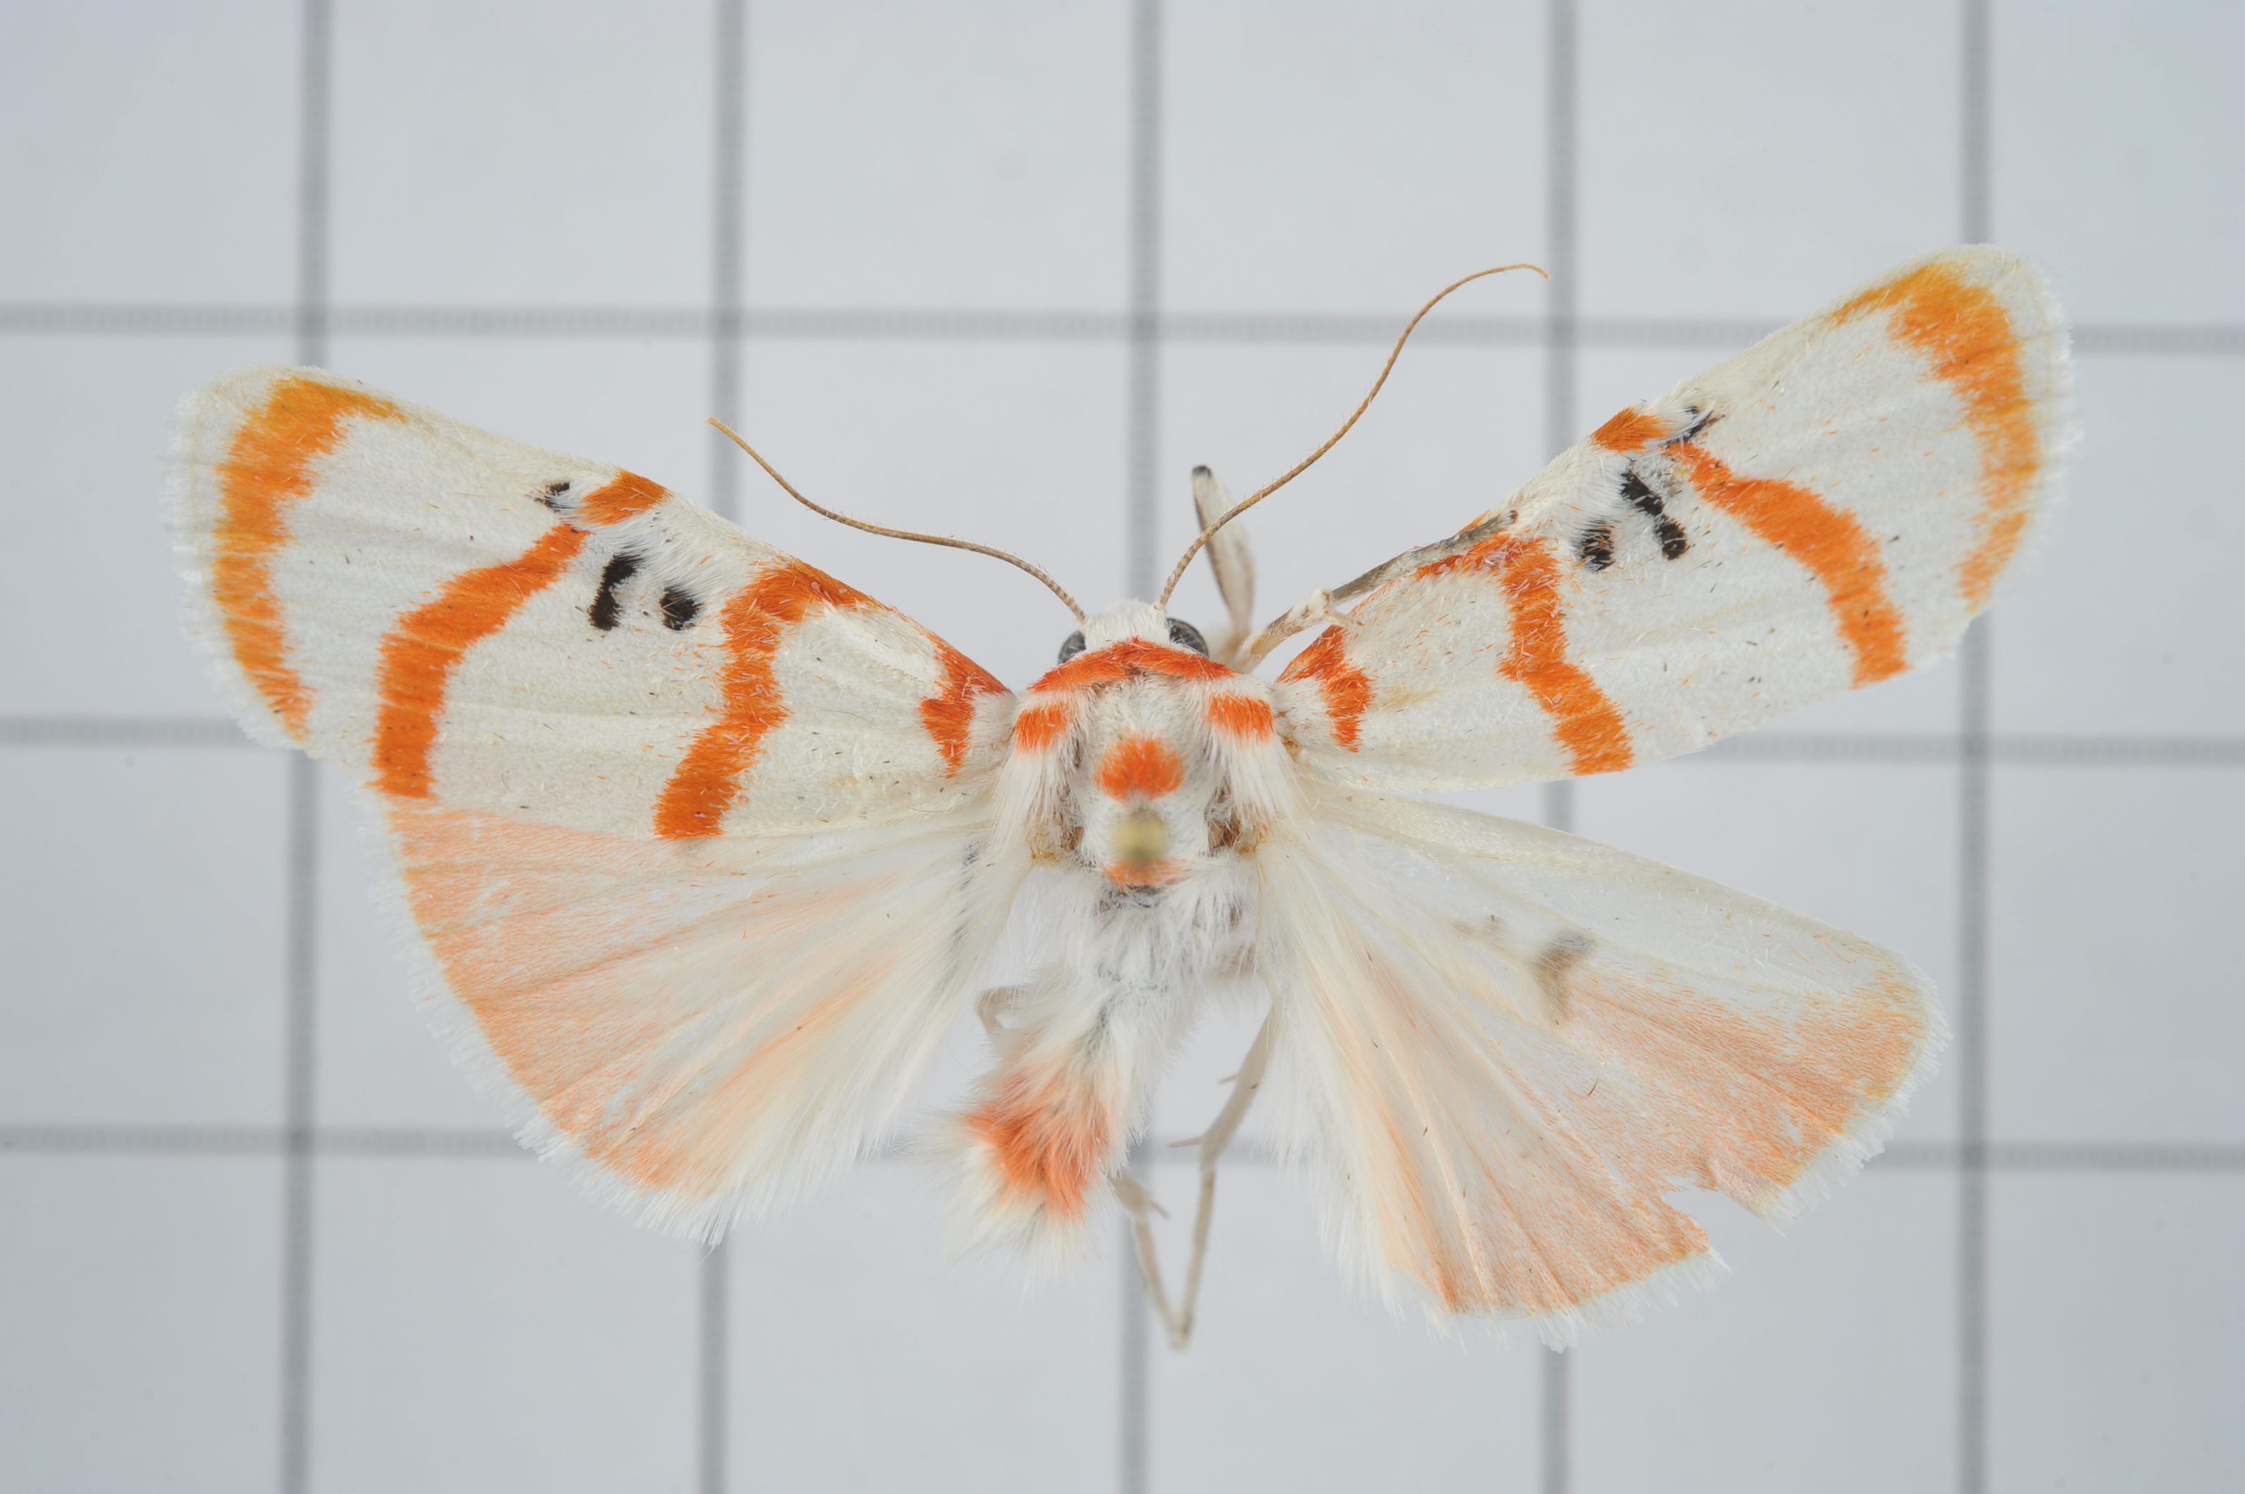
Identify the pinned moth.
Cyana subalba
